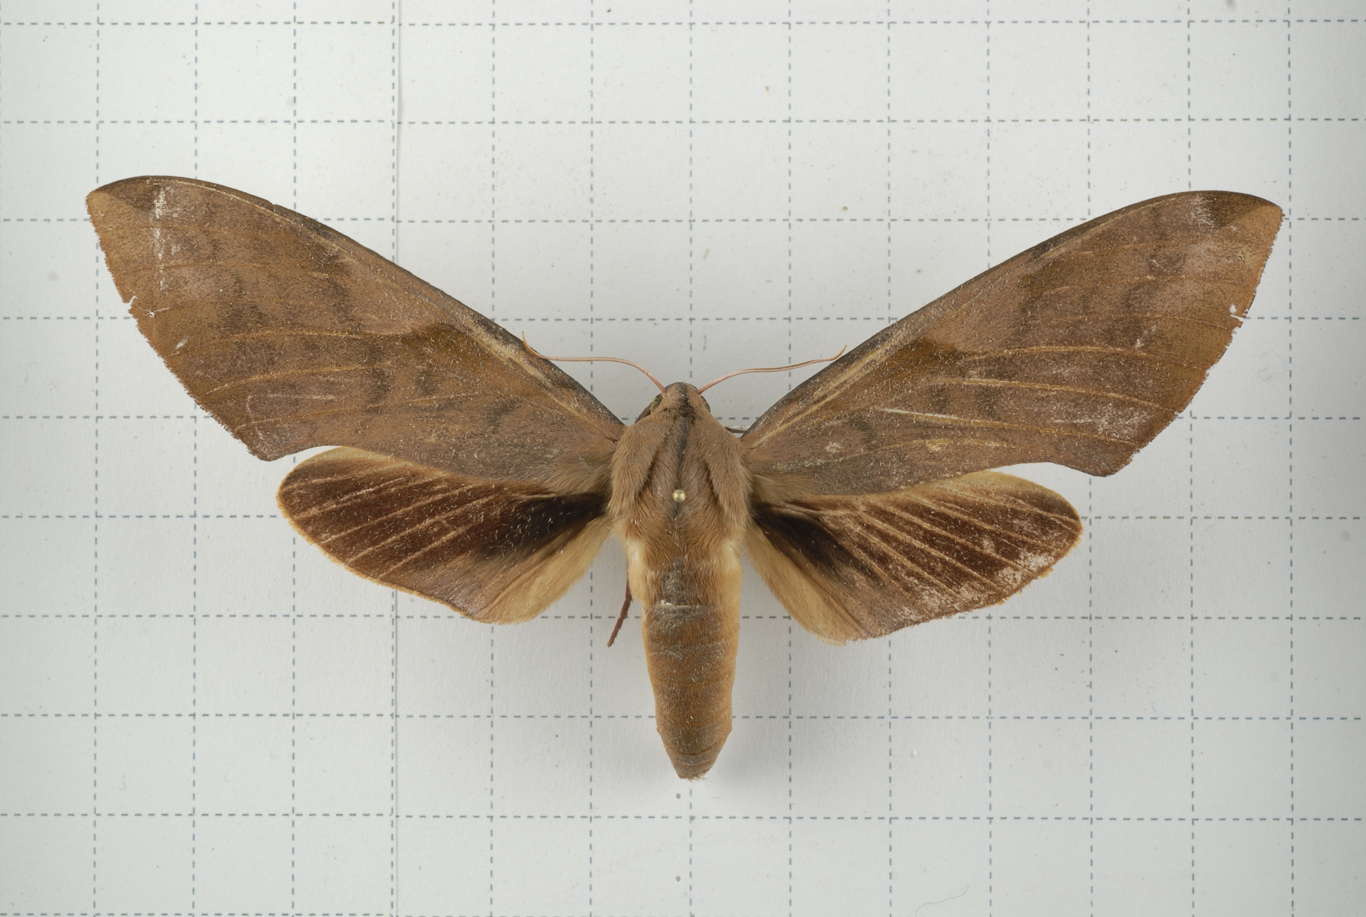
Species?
Clanis bilineata formosana
